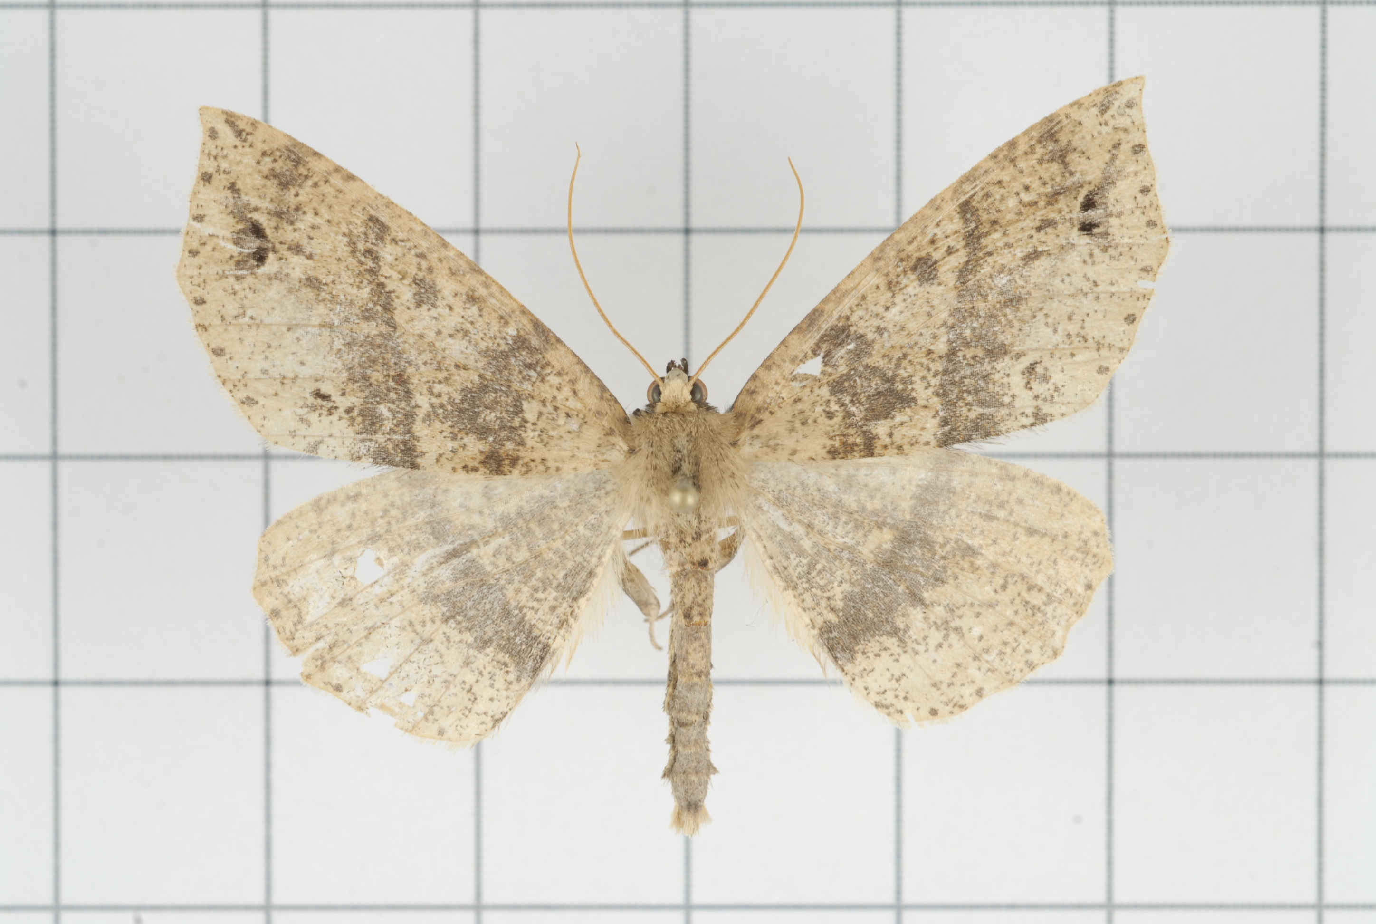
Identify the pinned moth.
Psyra spurcataria
